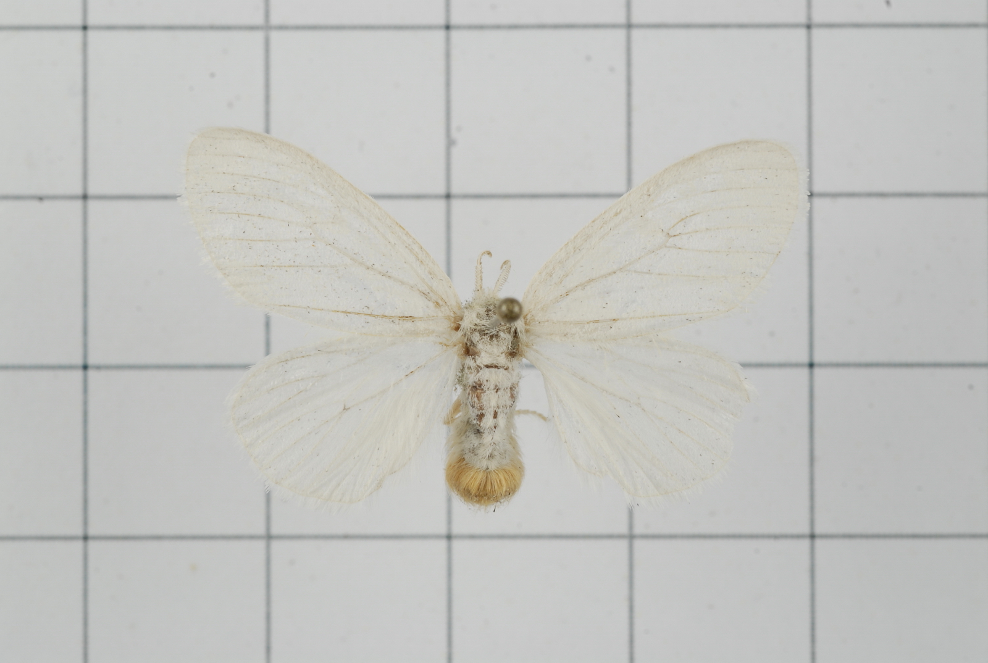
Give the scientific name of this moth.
Euproctis sericea
